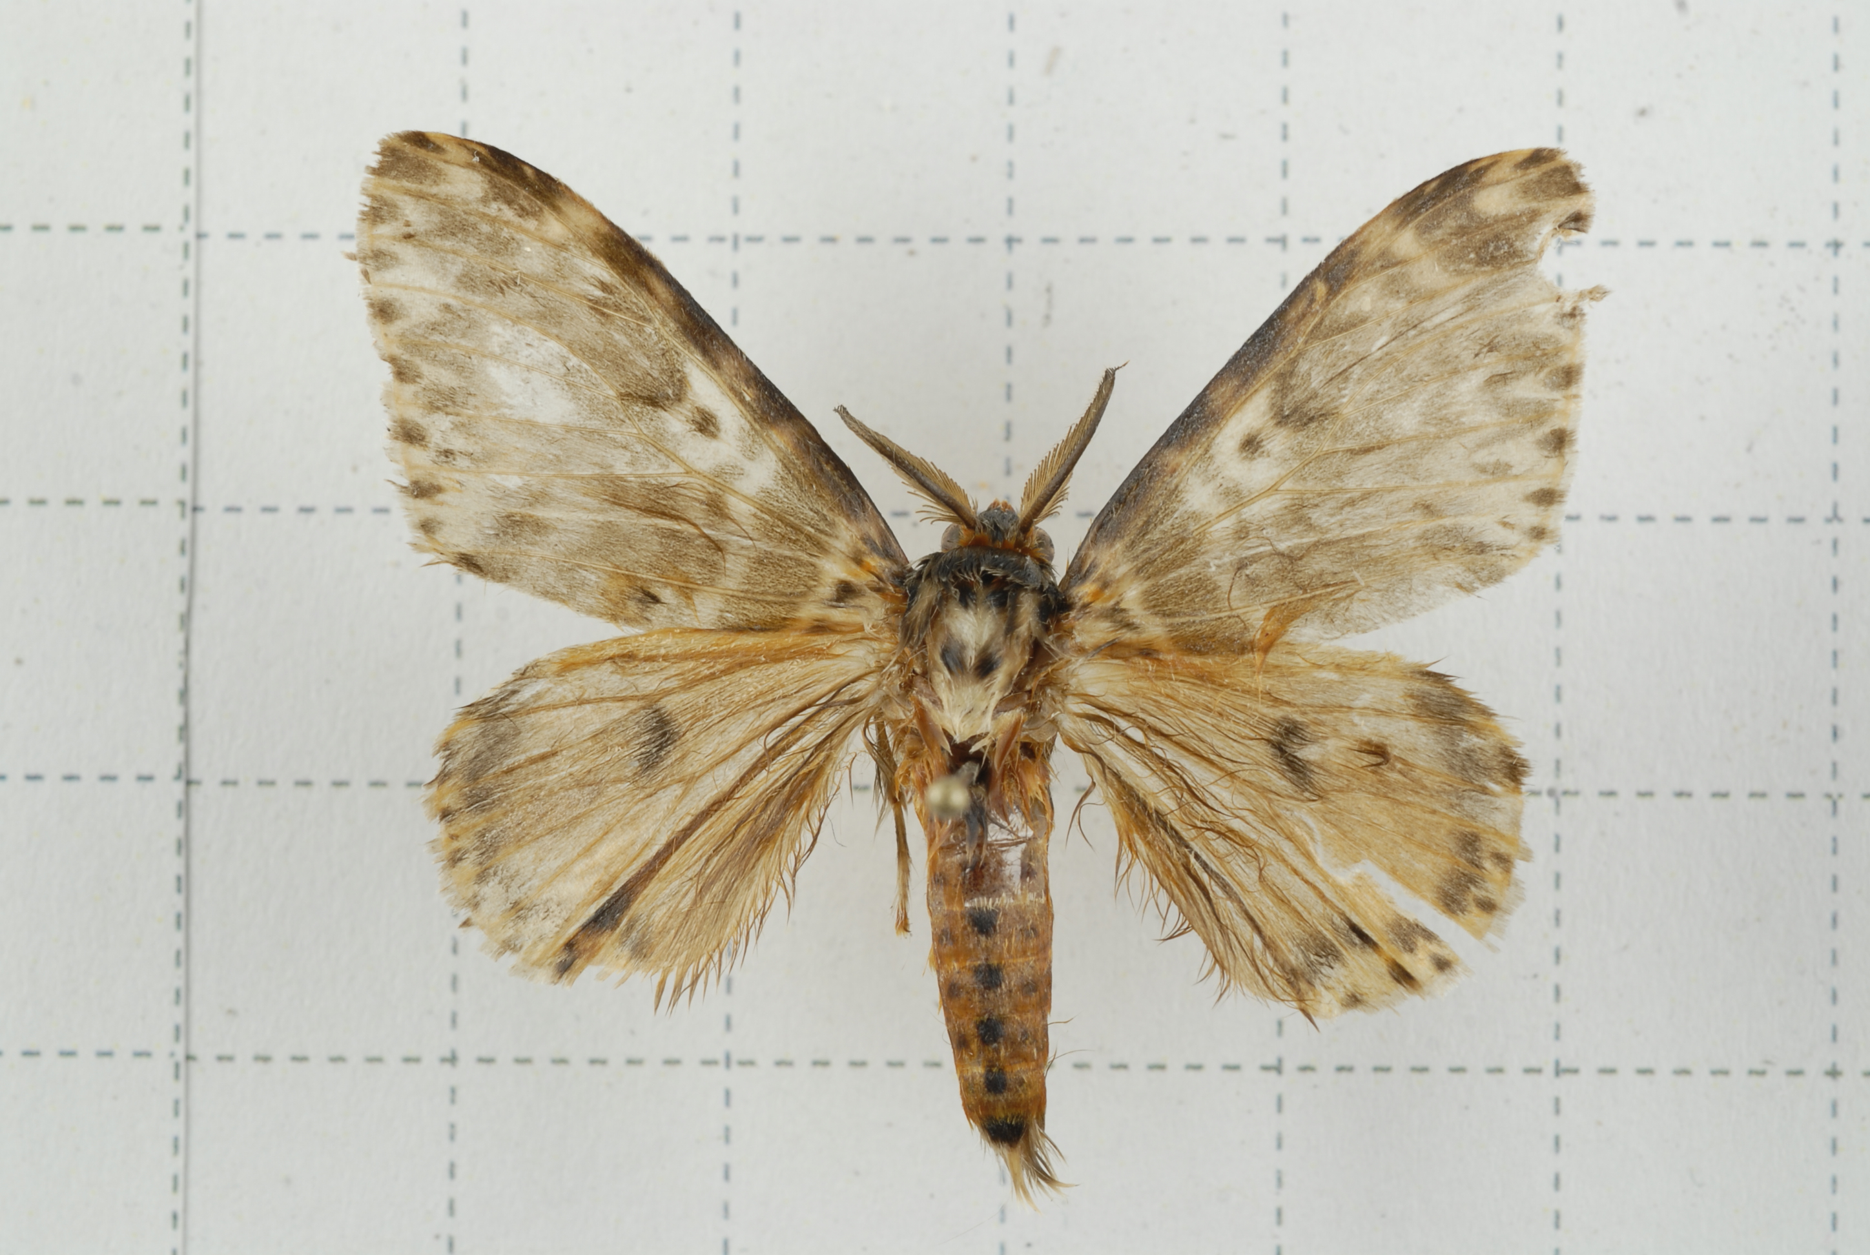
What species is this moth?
Lymantria mathura subpallida
